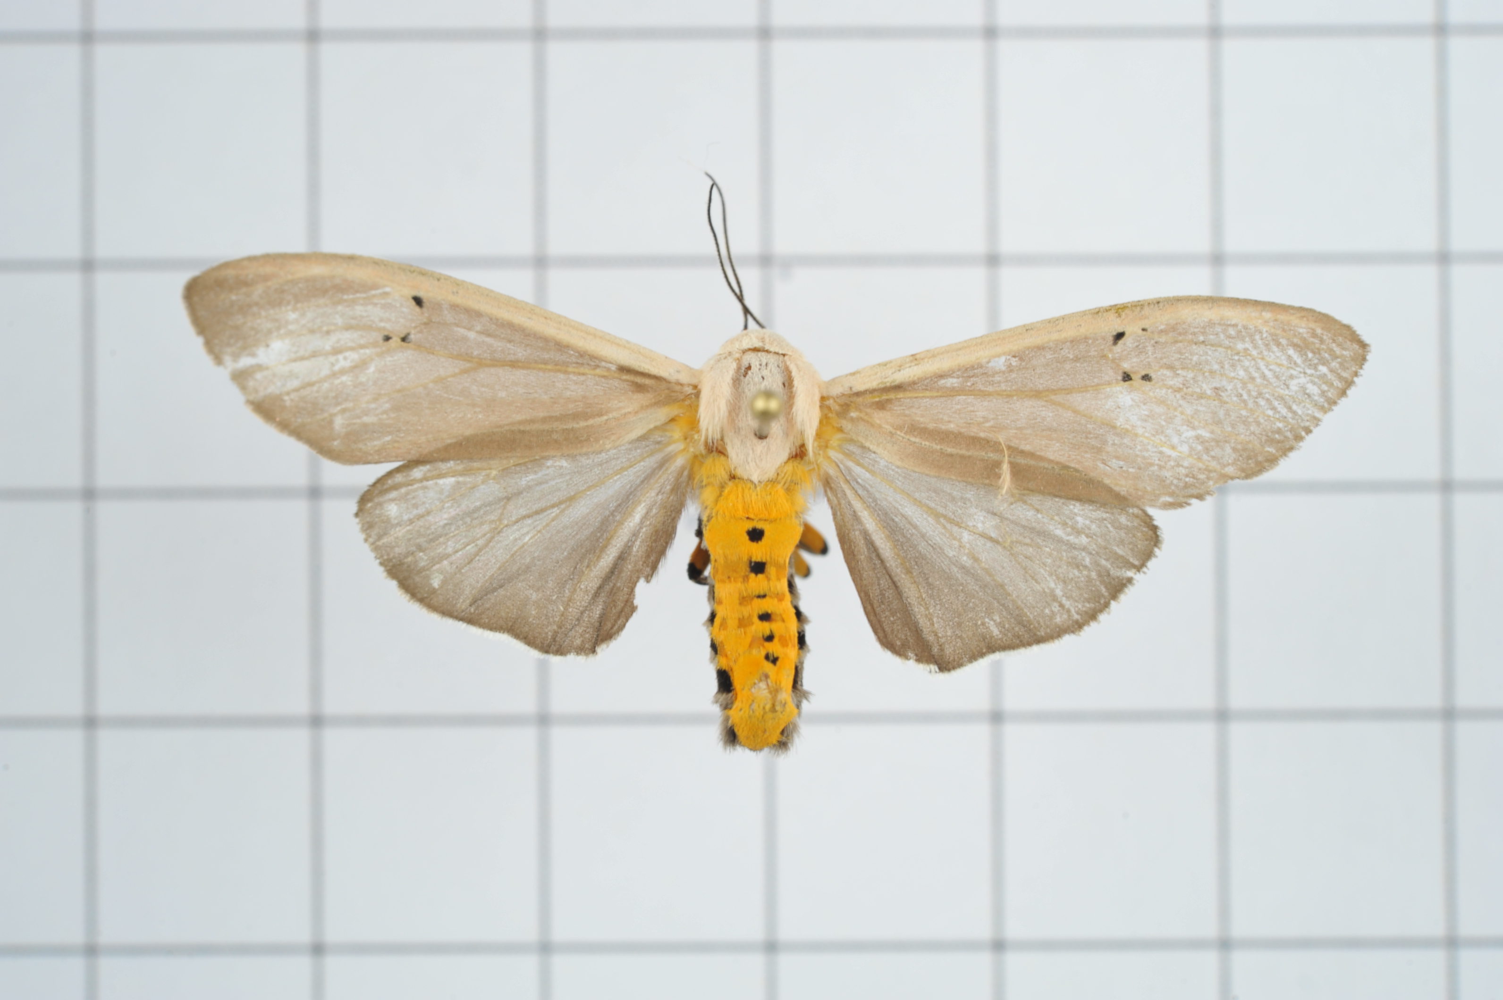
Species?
Creatonotos transiens koni
